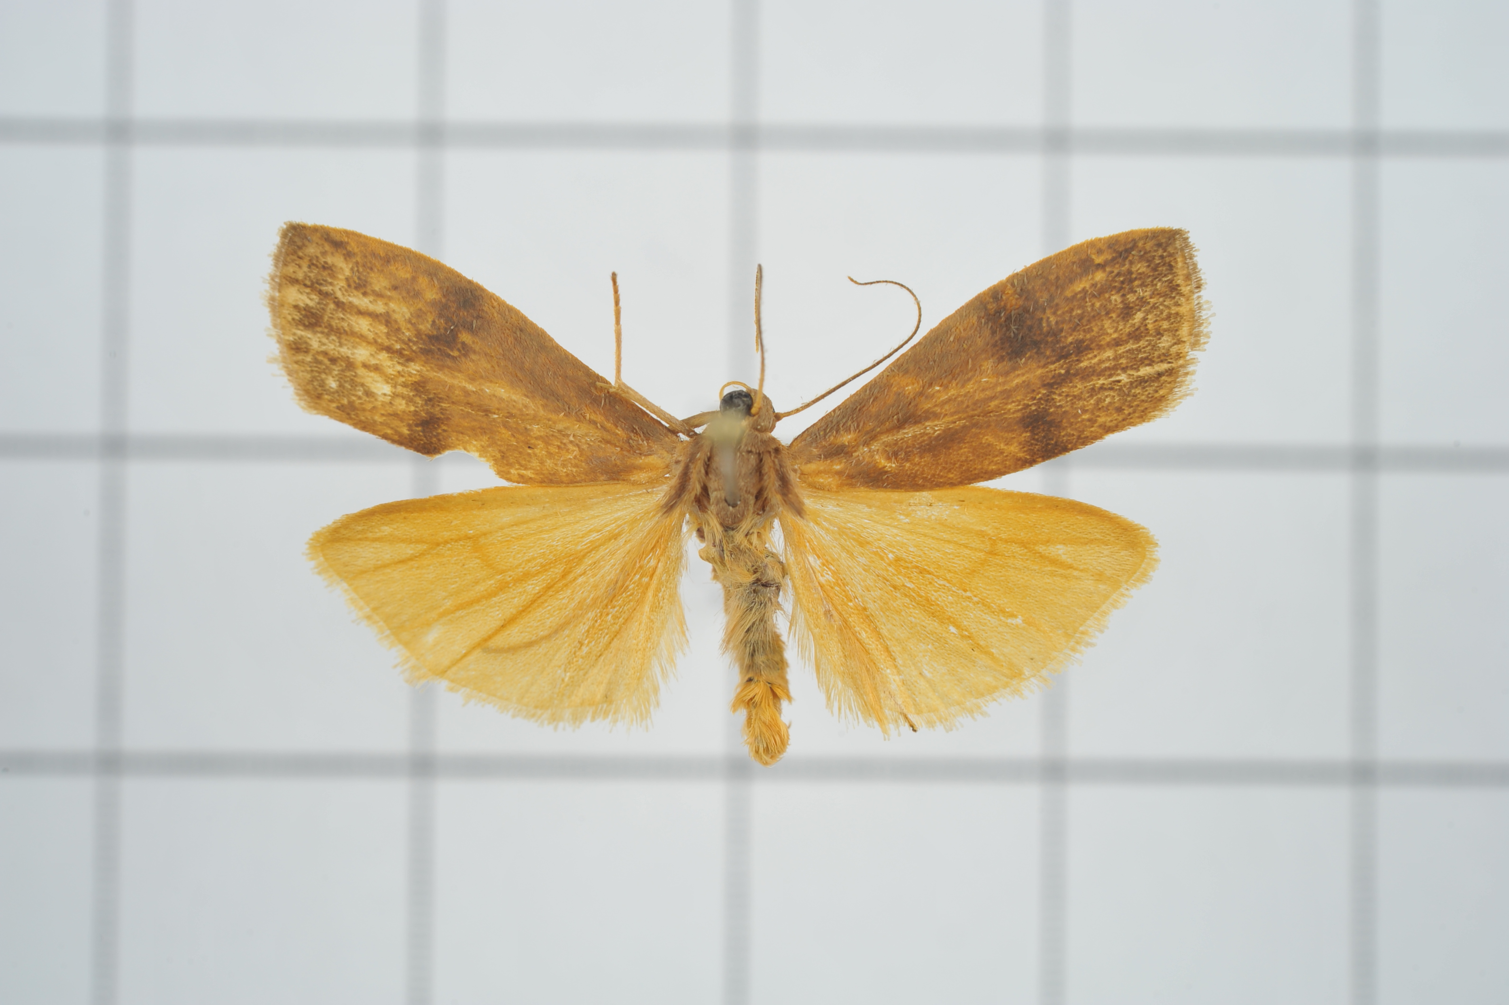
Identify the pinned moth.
Teuloma tainebula
